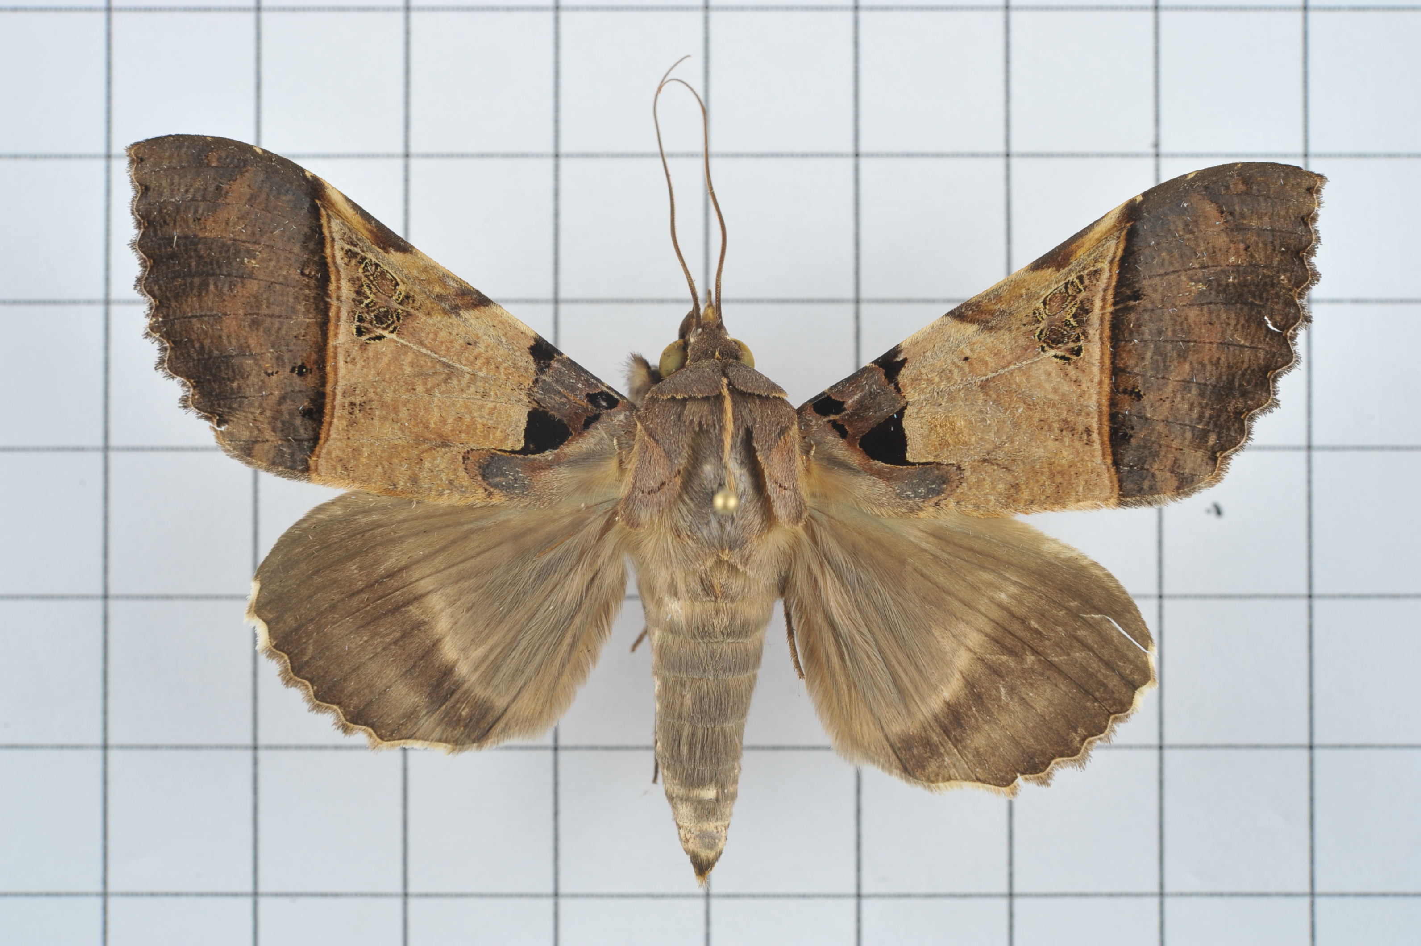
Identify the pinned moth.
Serrodes campana
